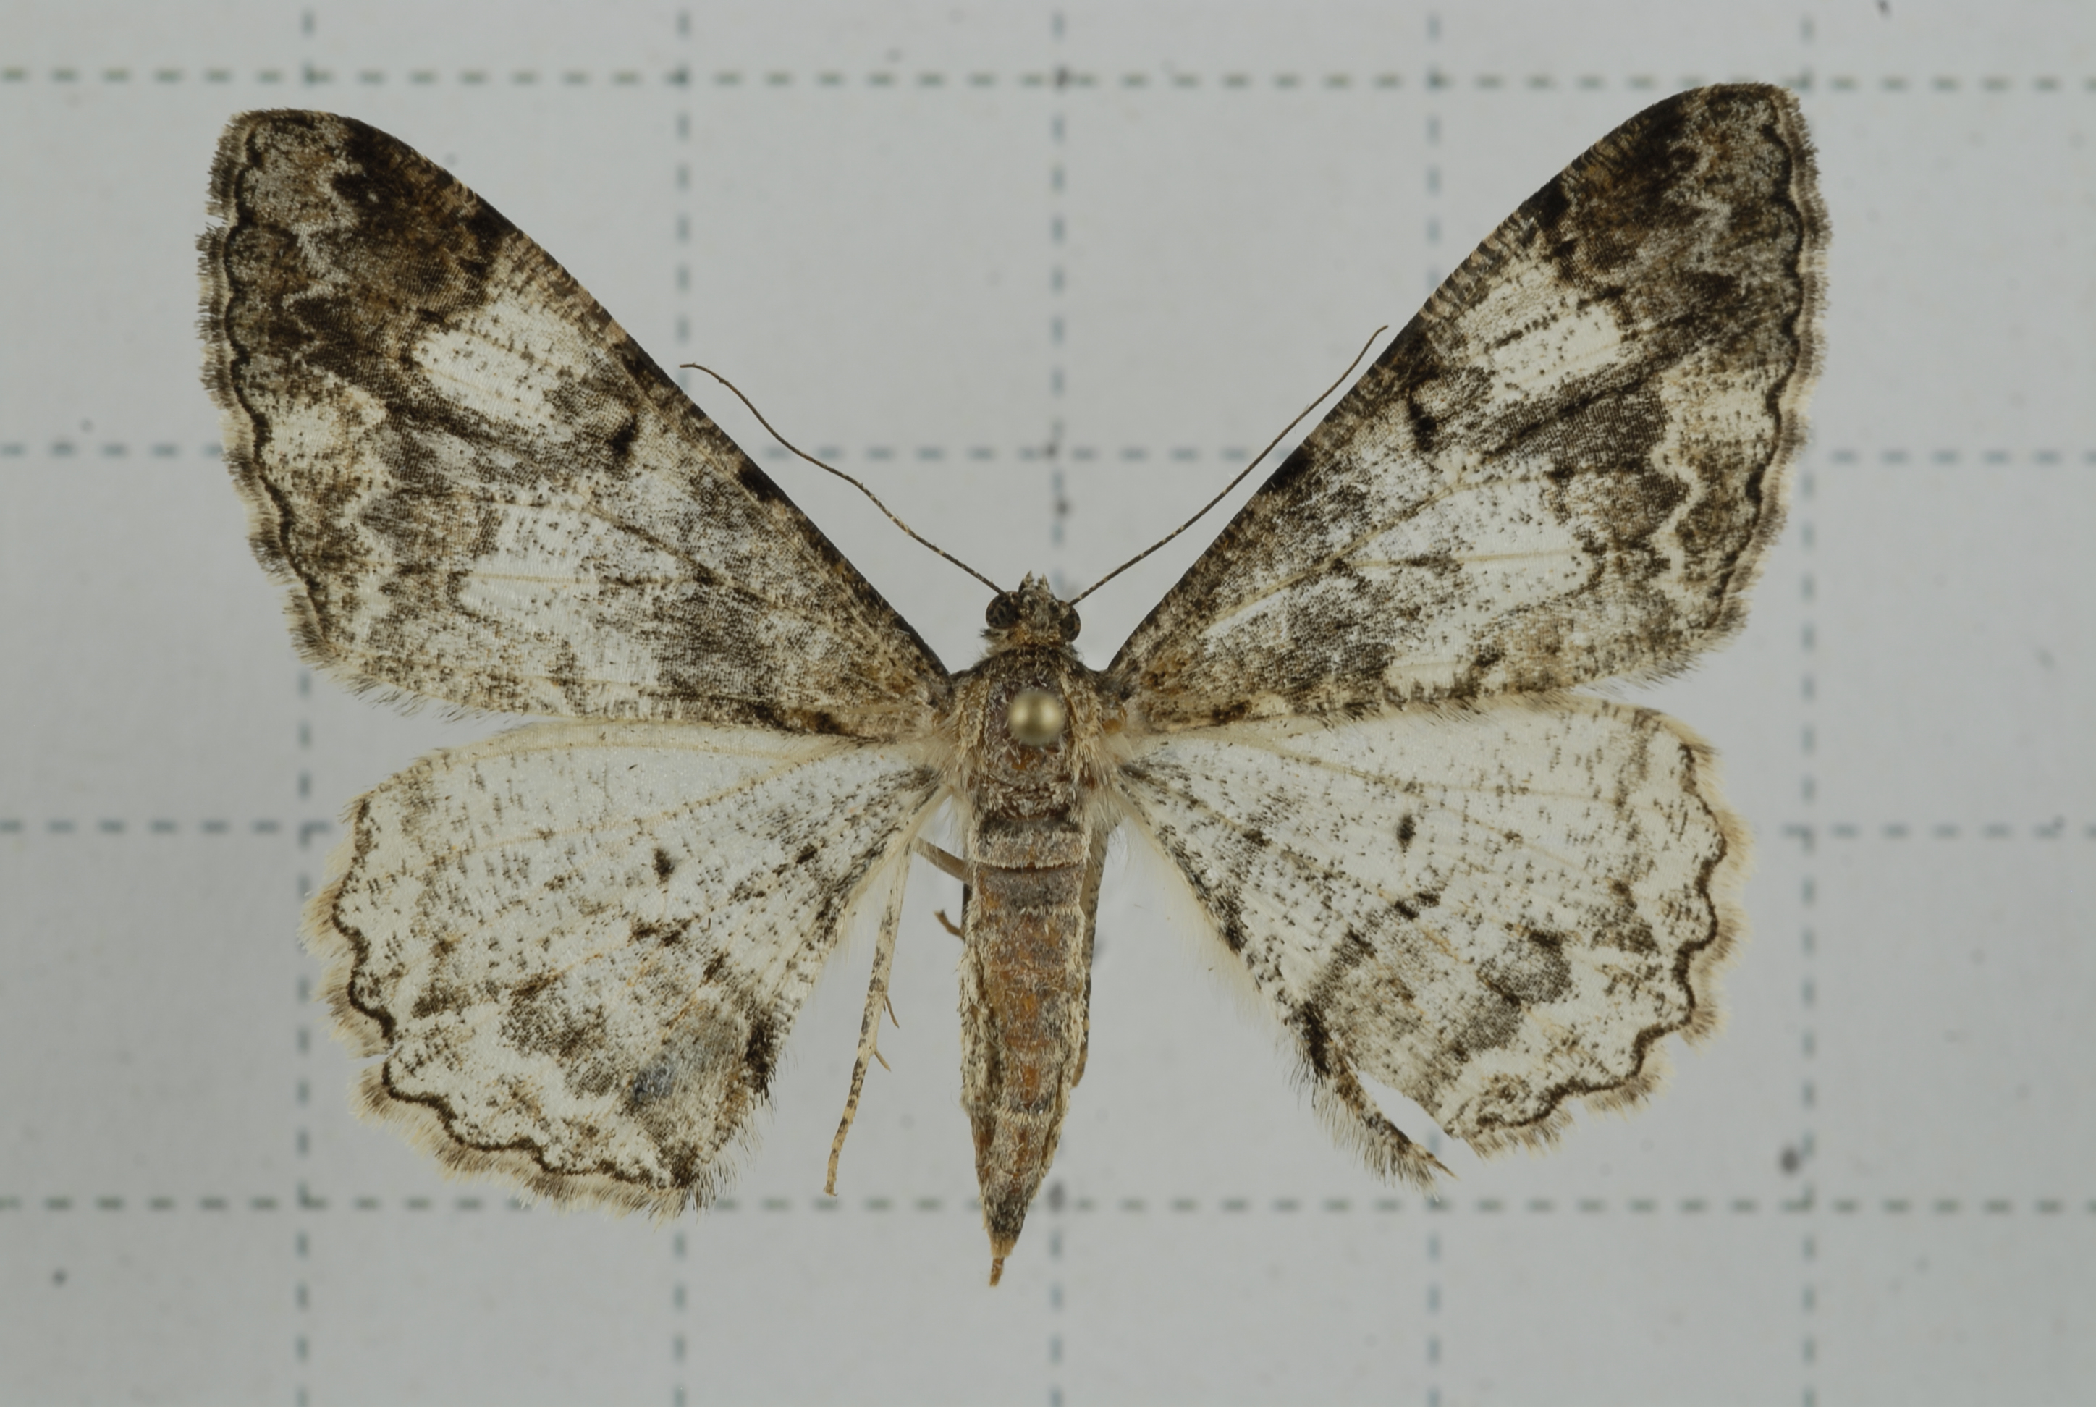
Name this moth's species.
Alcis admissaria undularia
